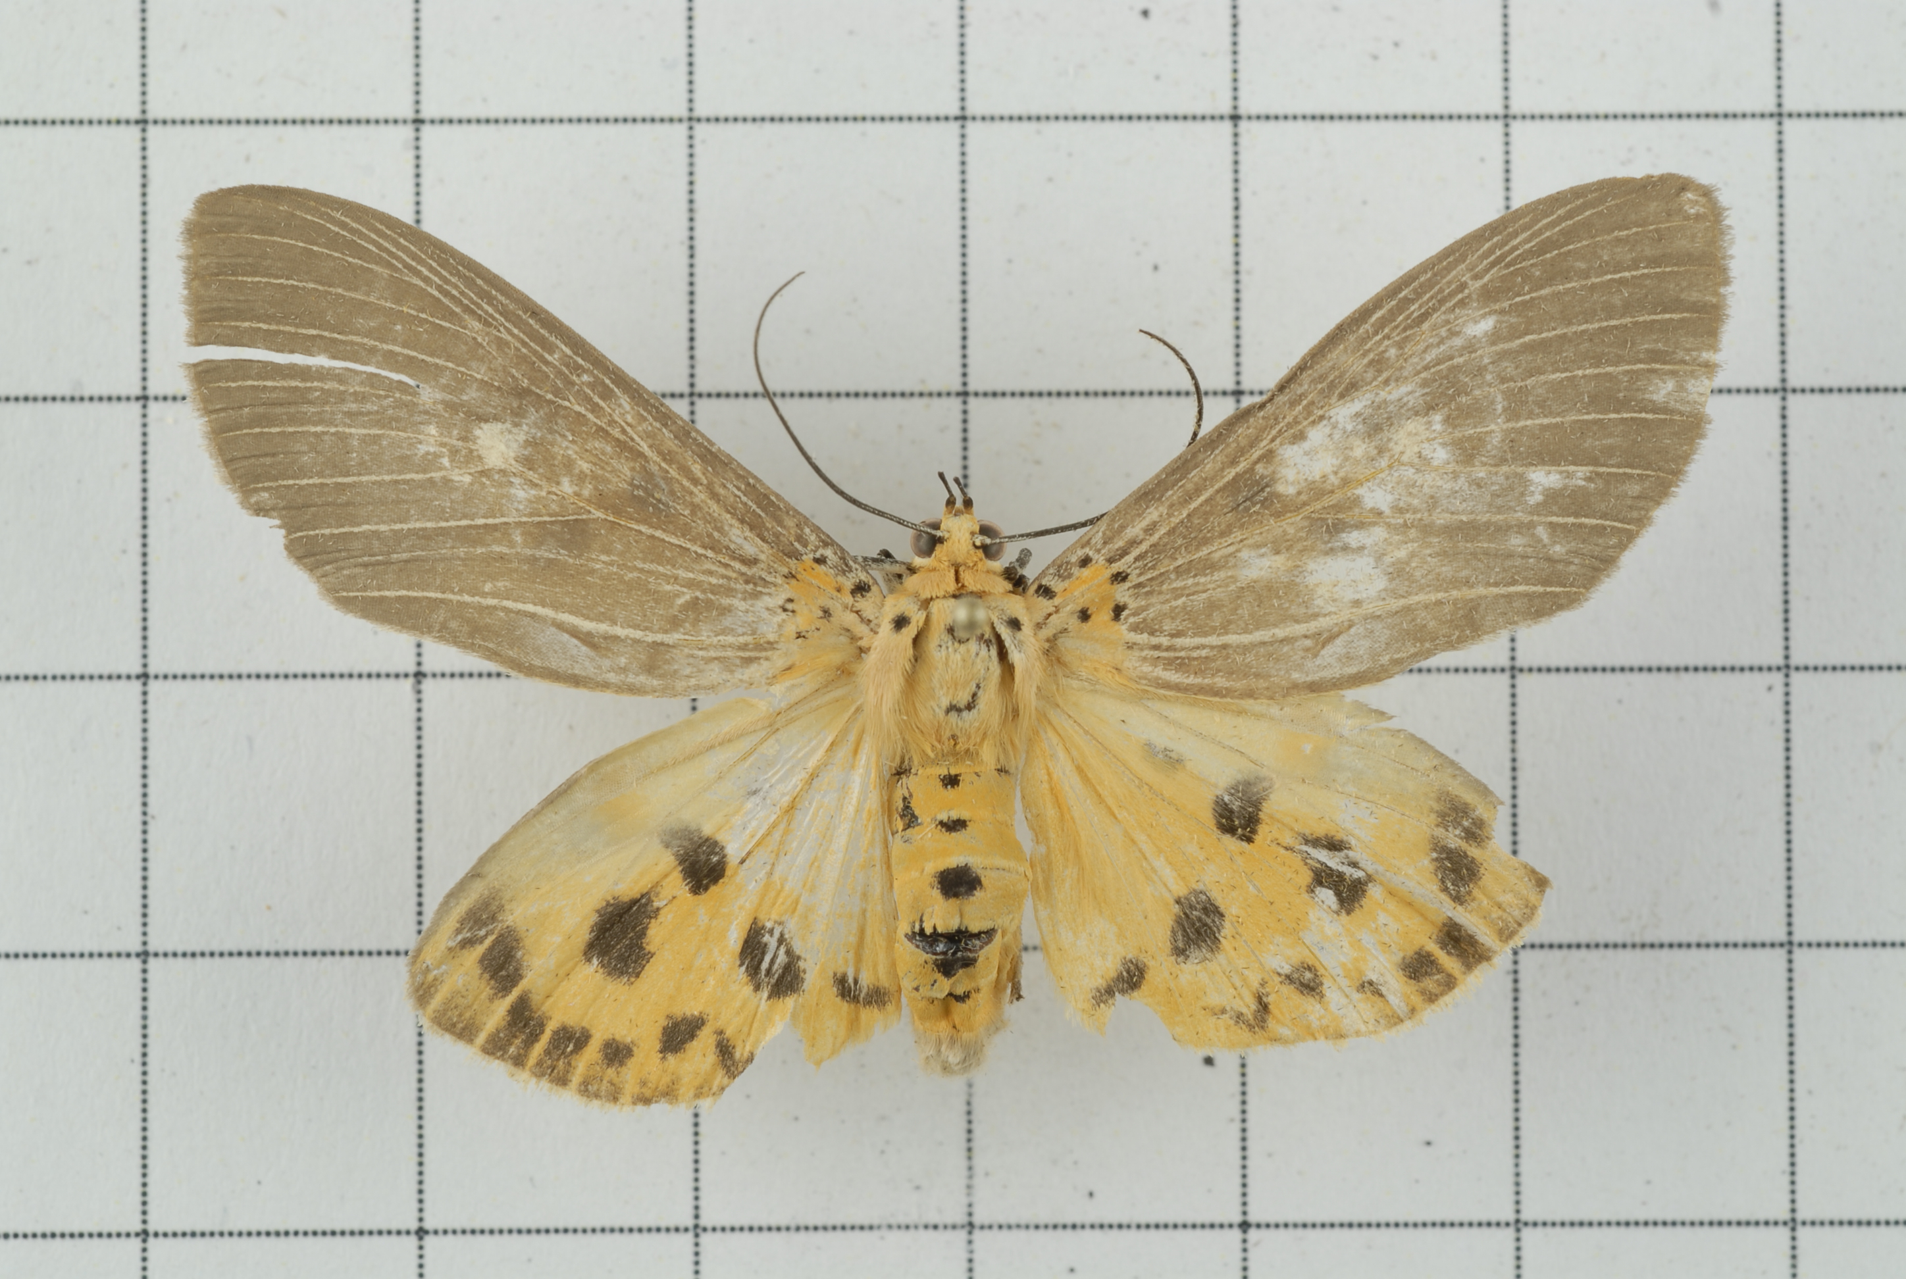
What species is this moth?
Asota caricae
